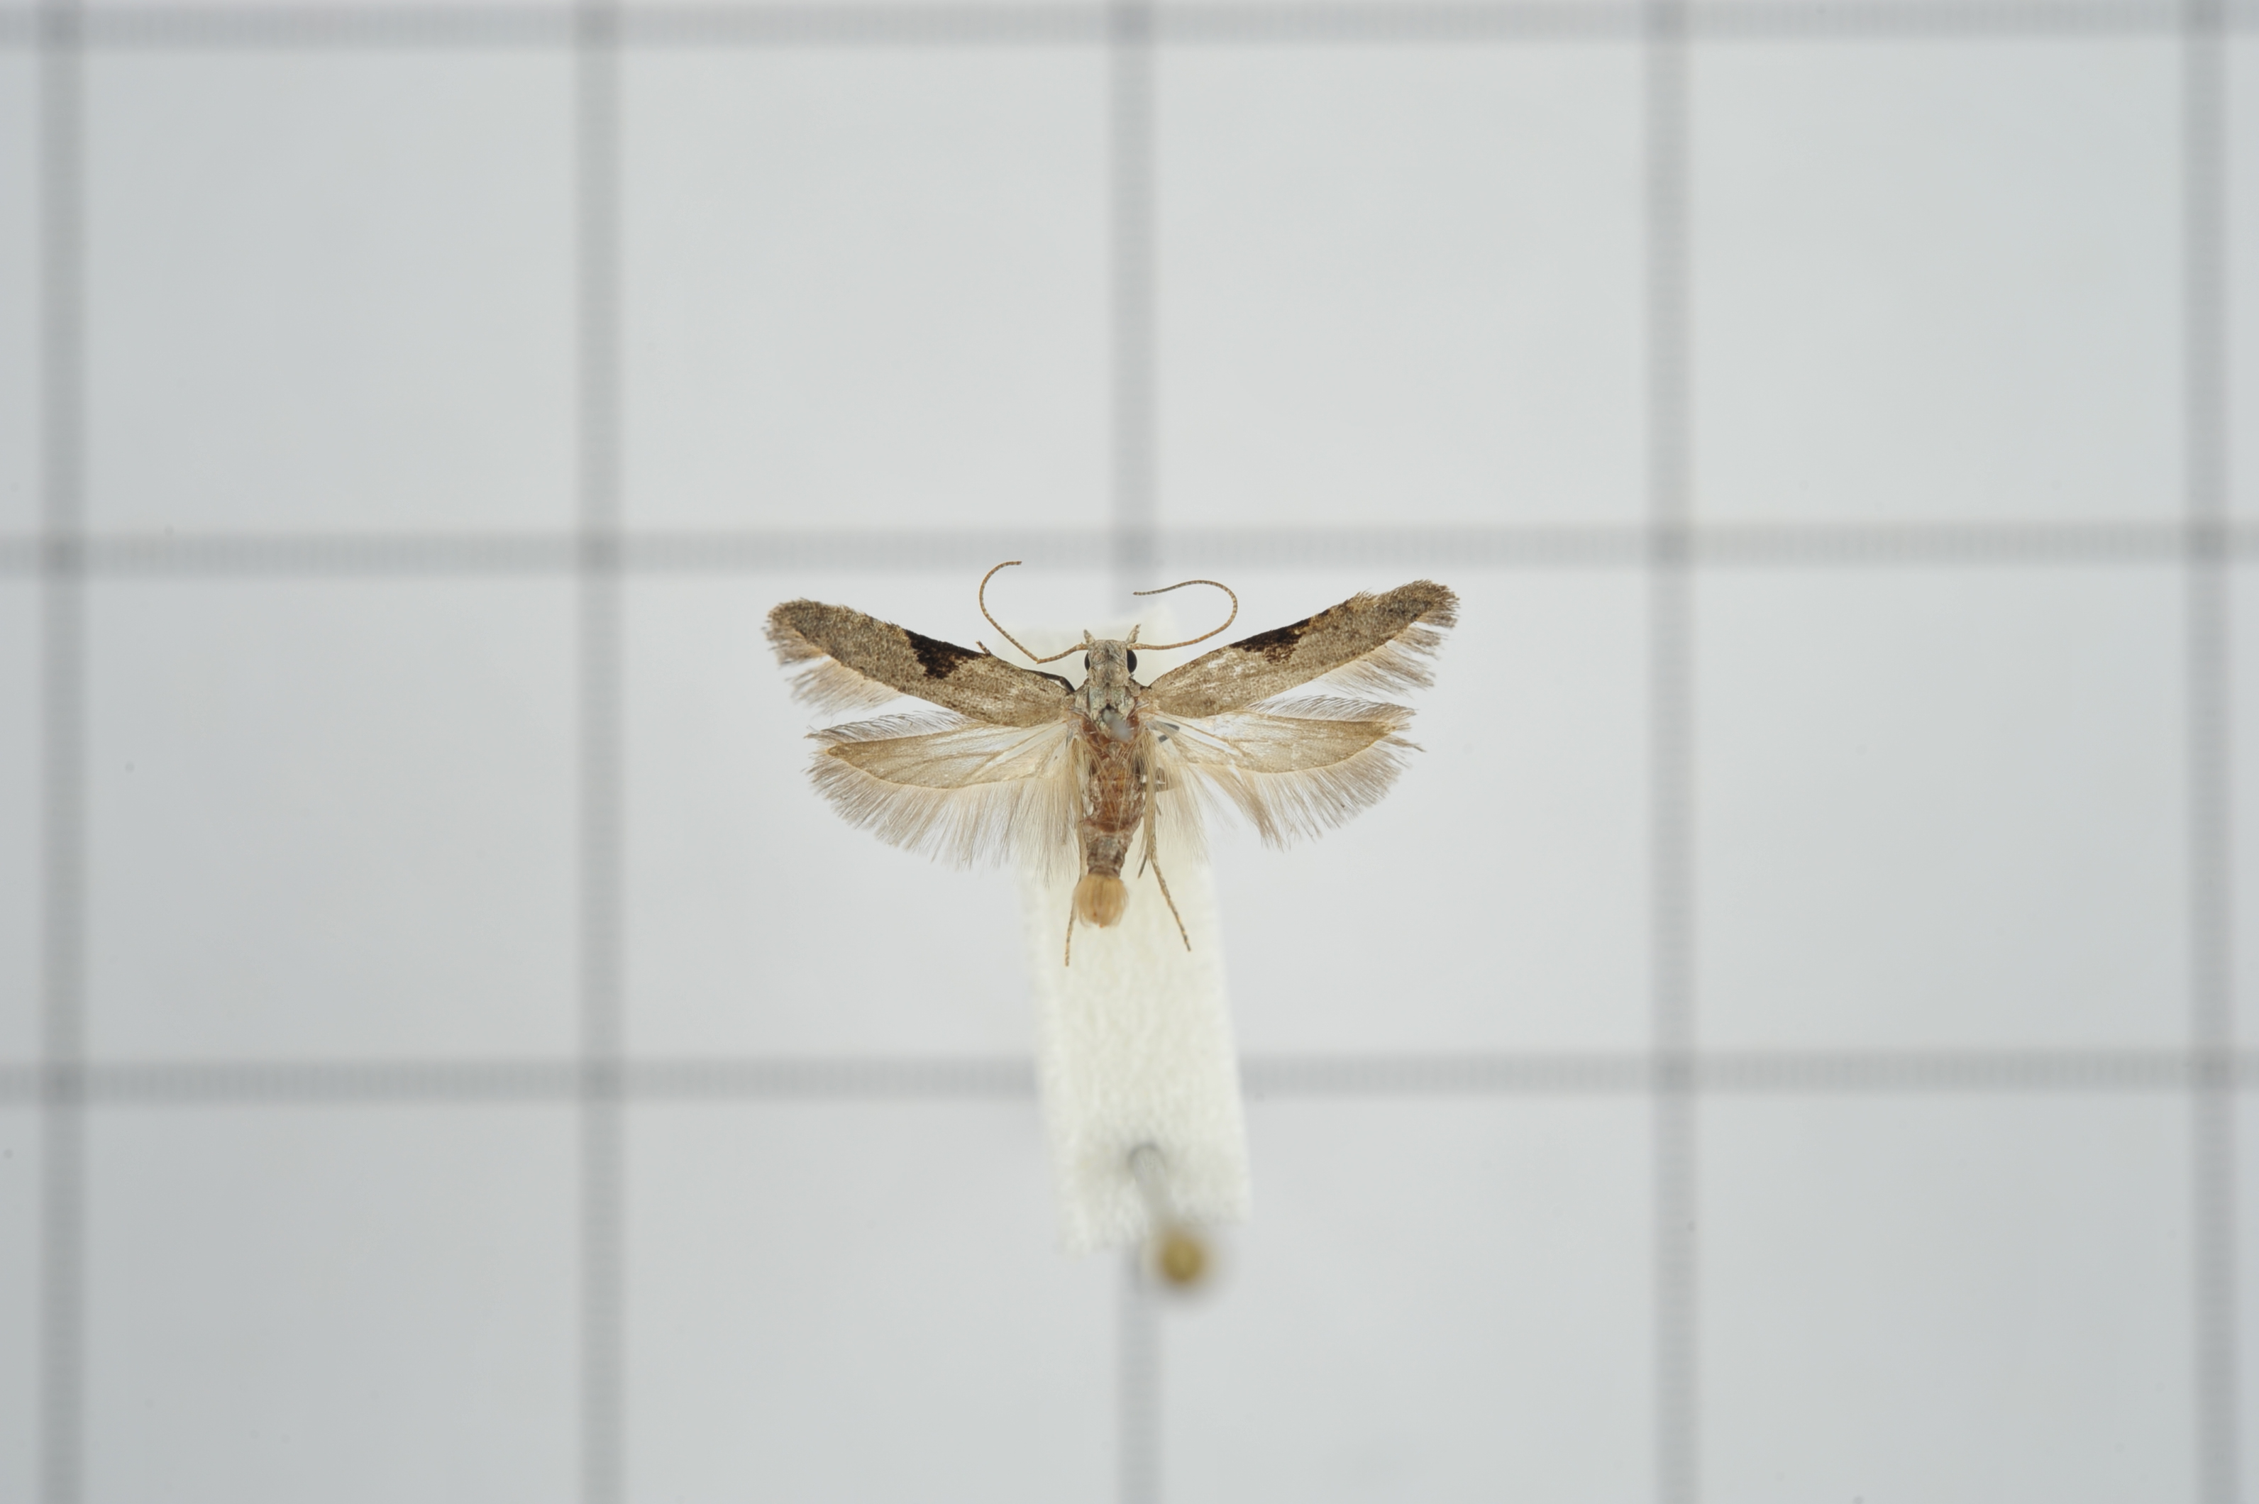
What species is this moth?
Anarsia isogona
